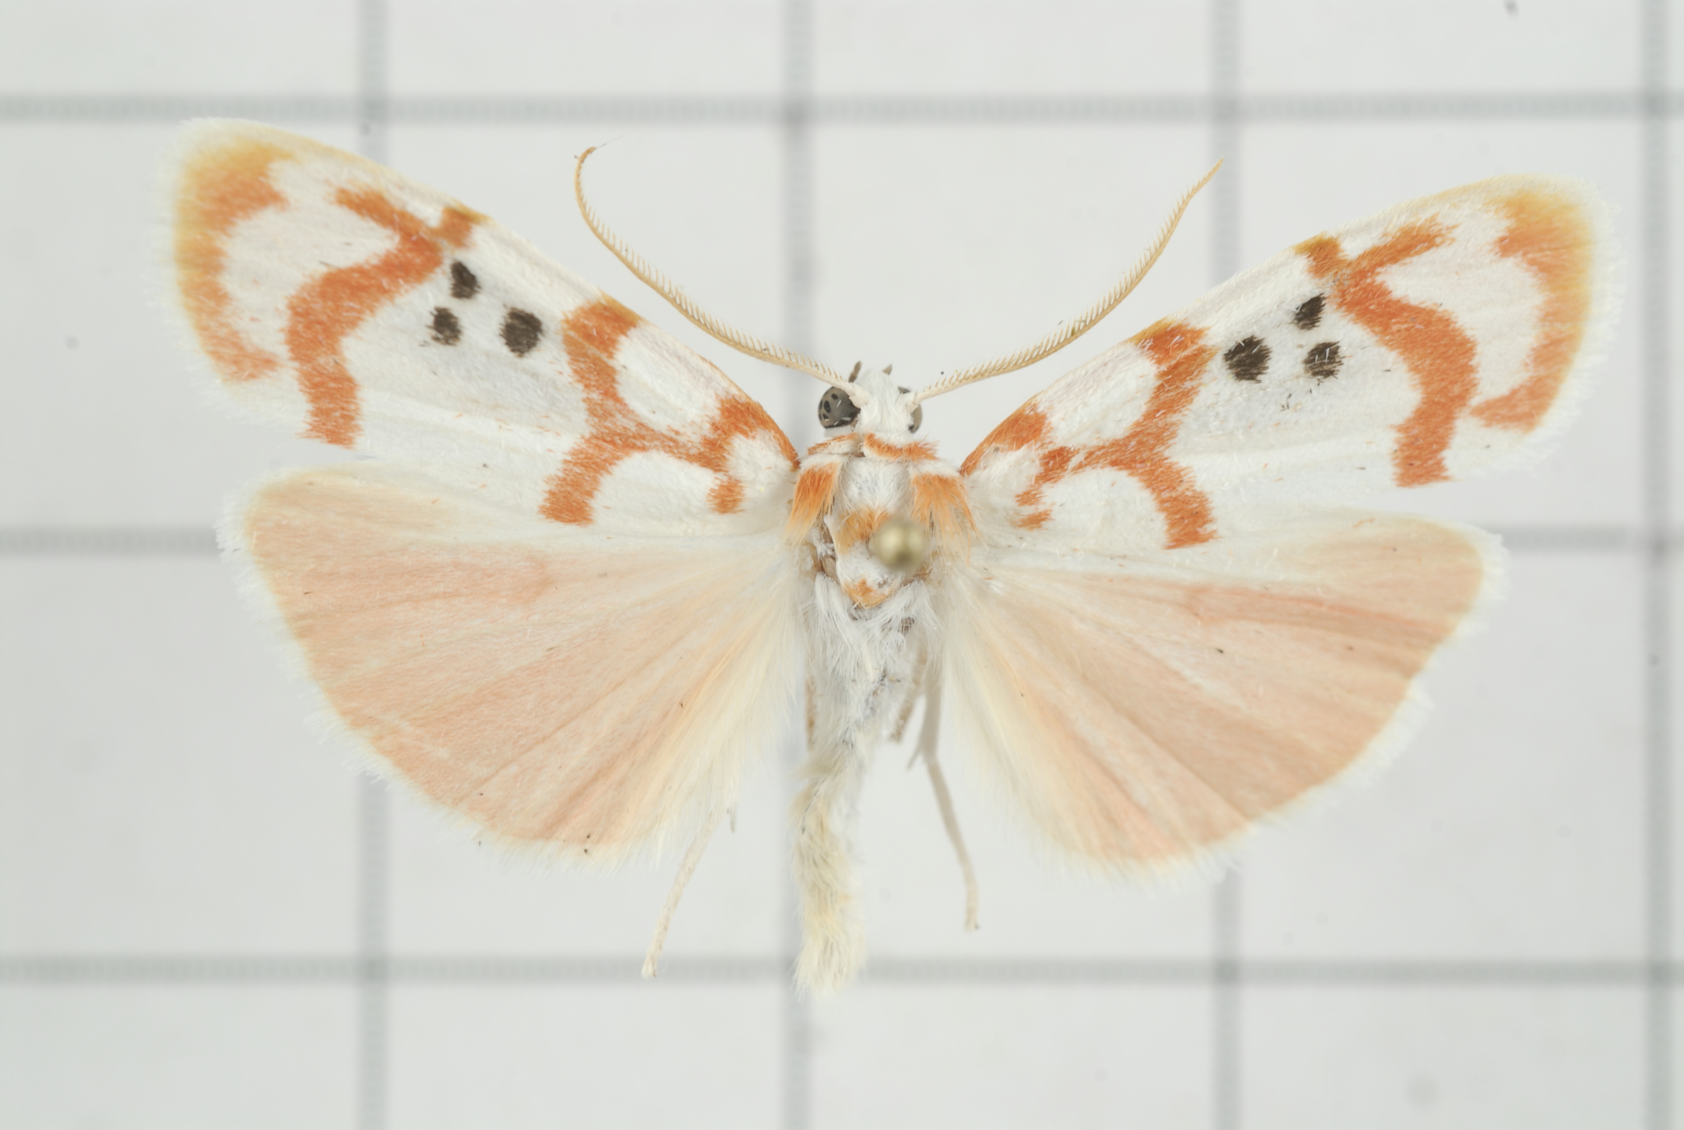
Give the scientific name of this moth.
Cyana formosana
